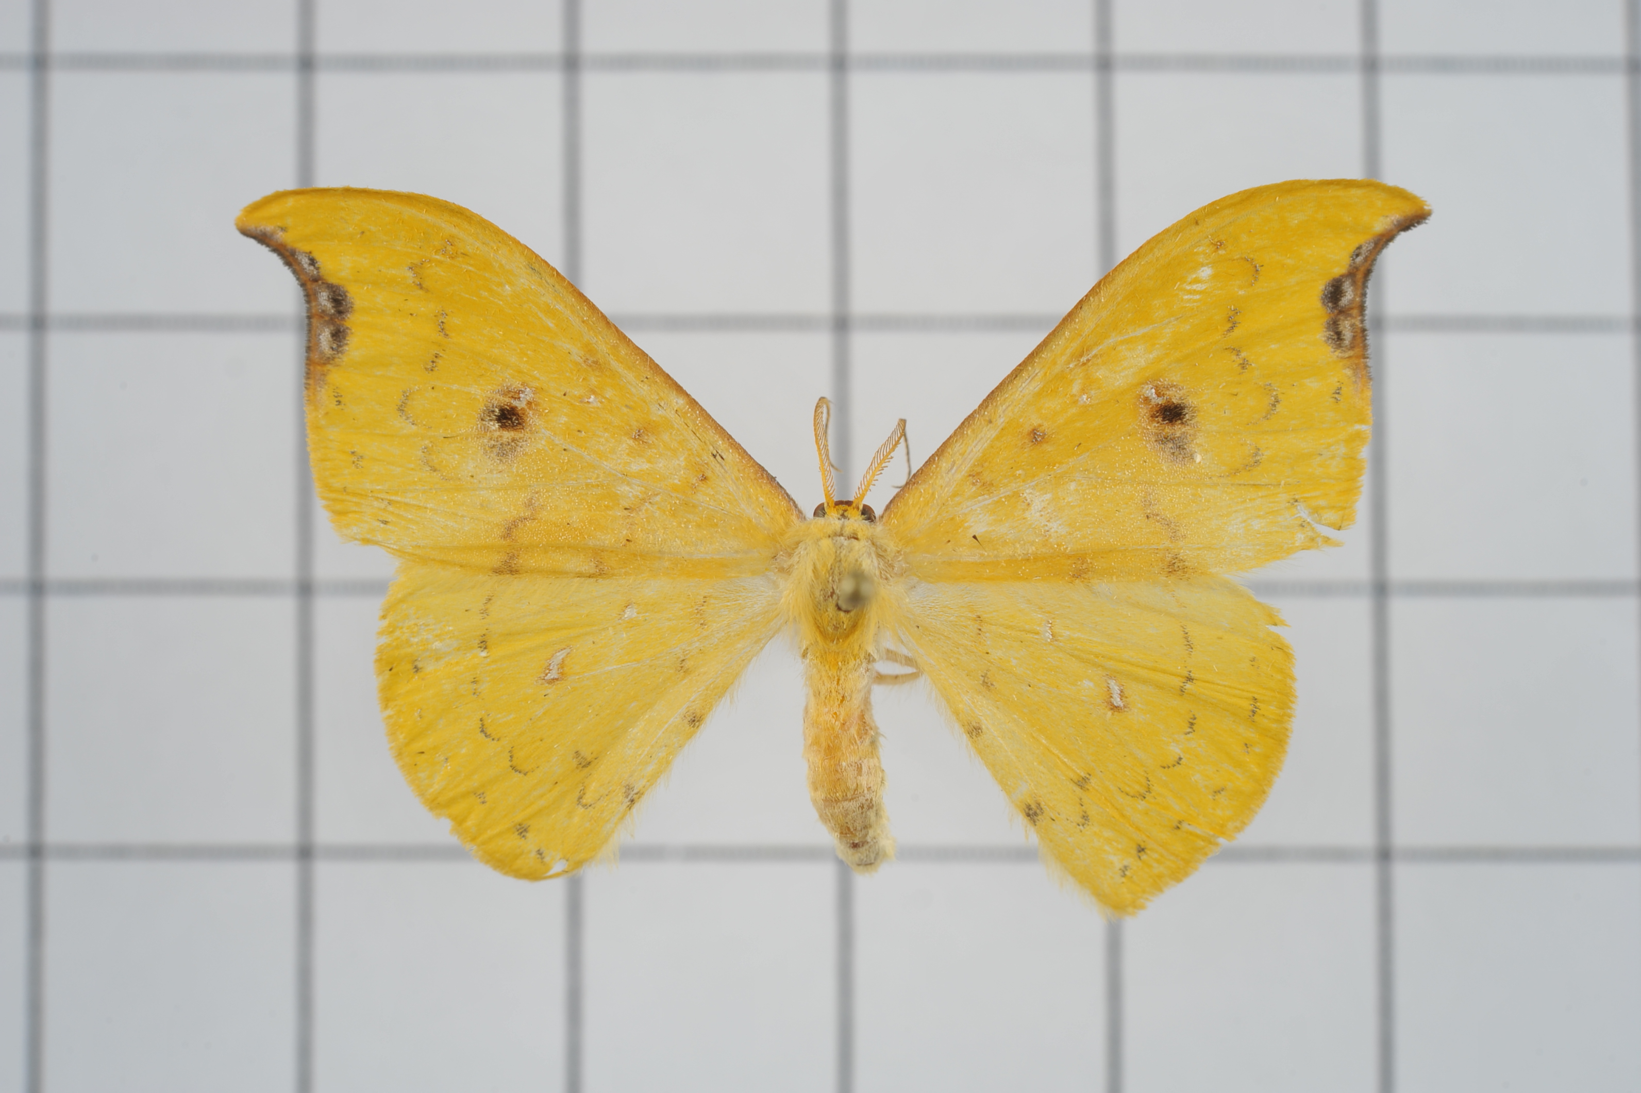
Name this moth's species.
Tridrepana arikana arikana
